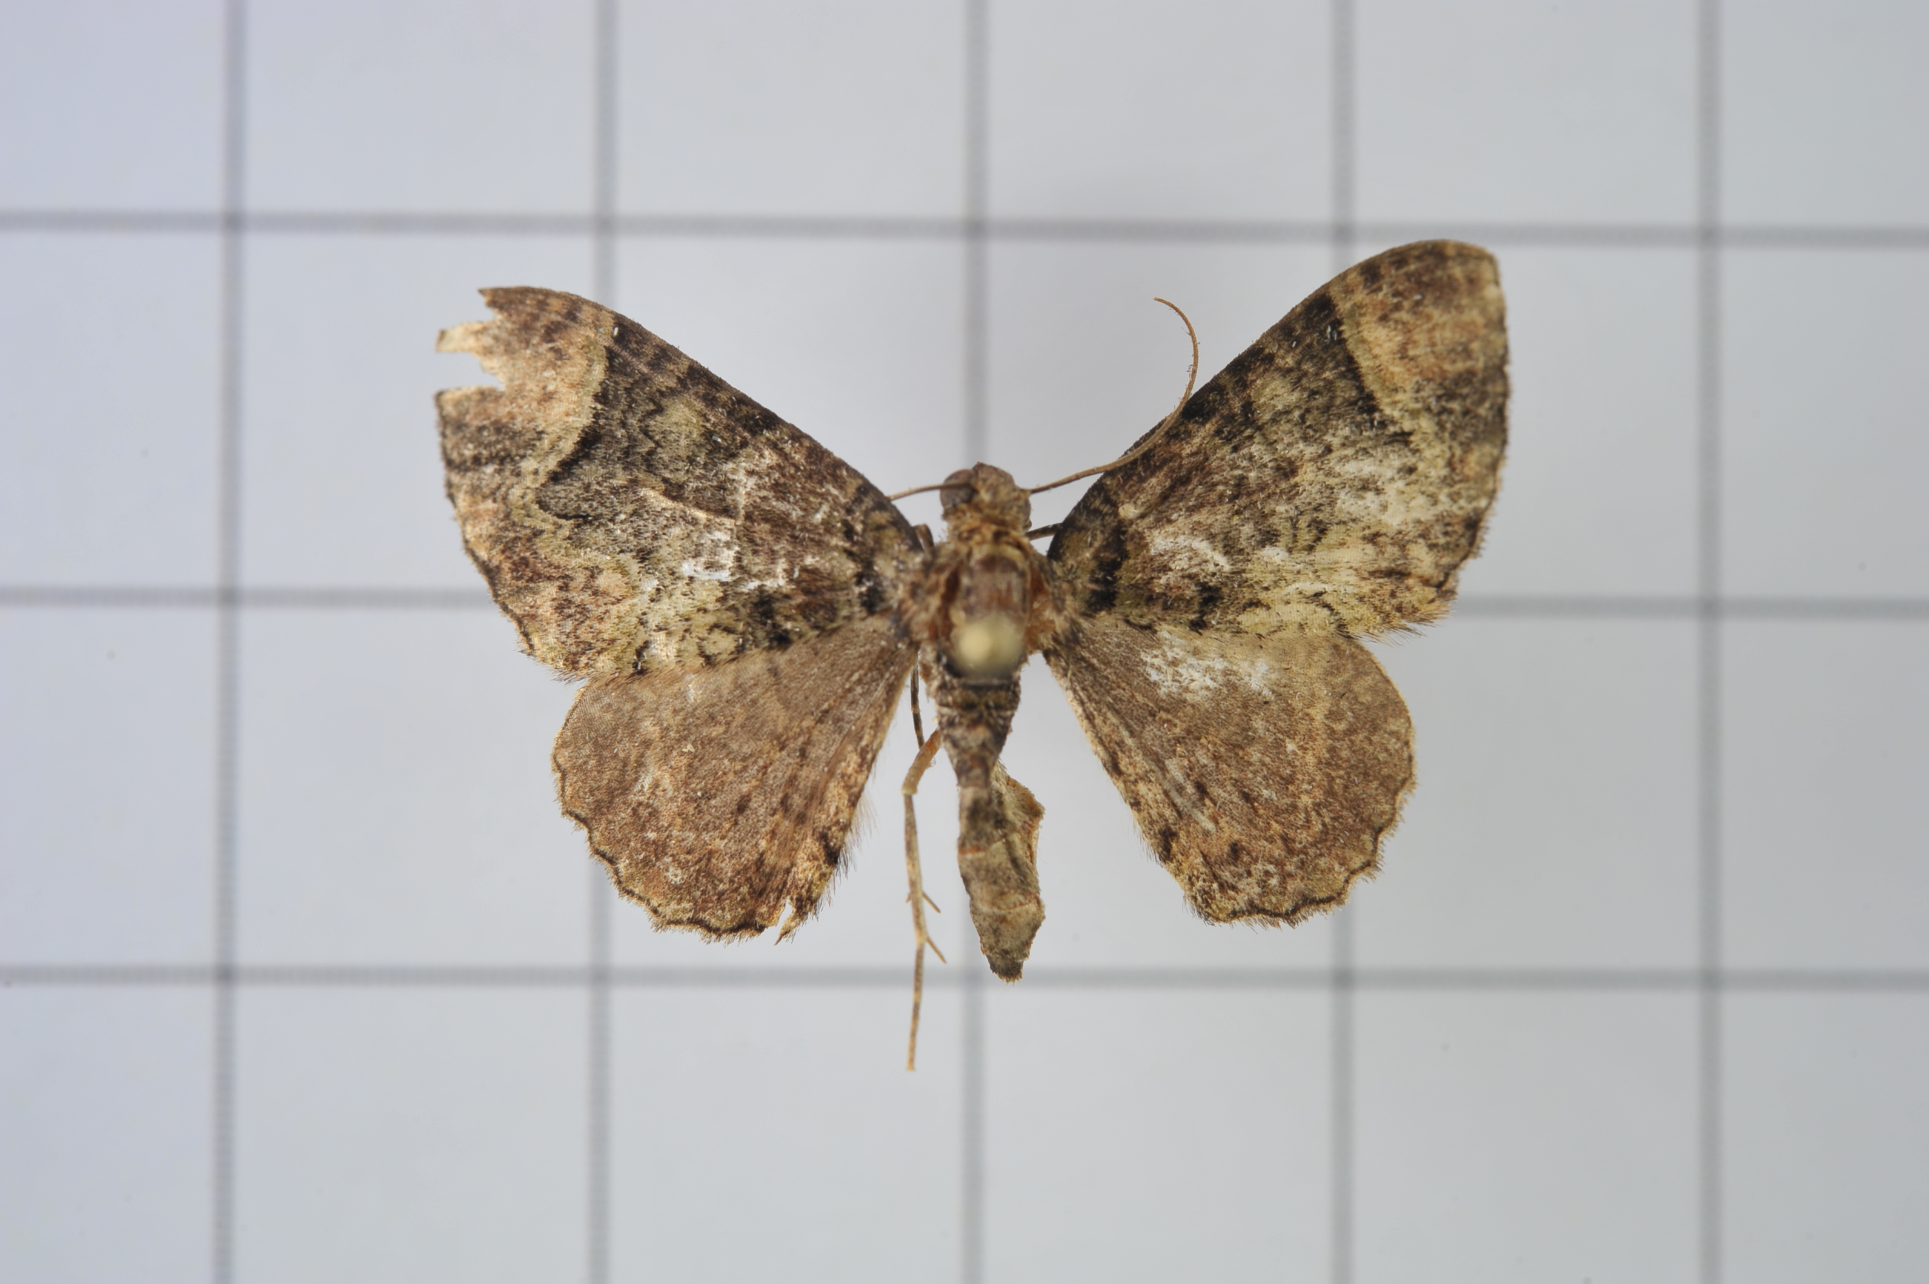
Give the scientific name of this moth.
Catarhoe obscura obscura
